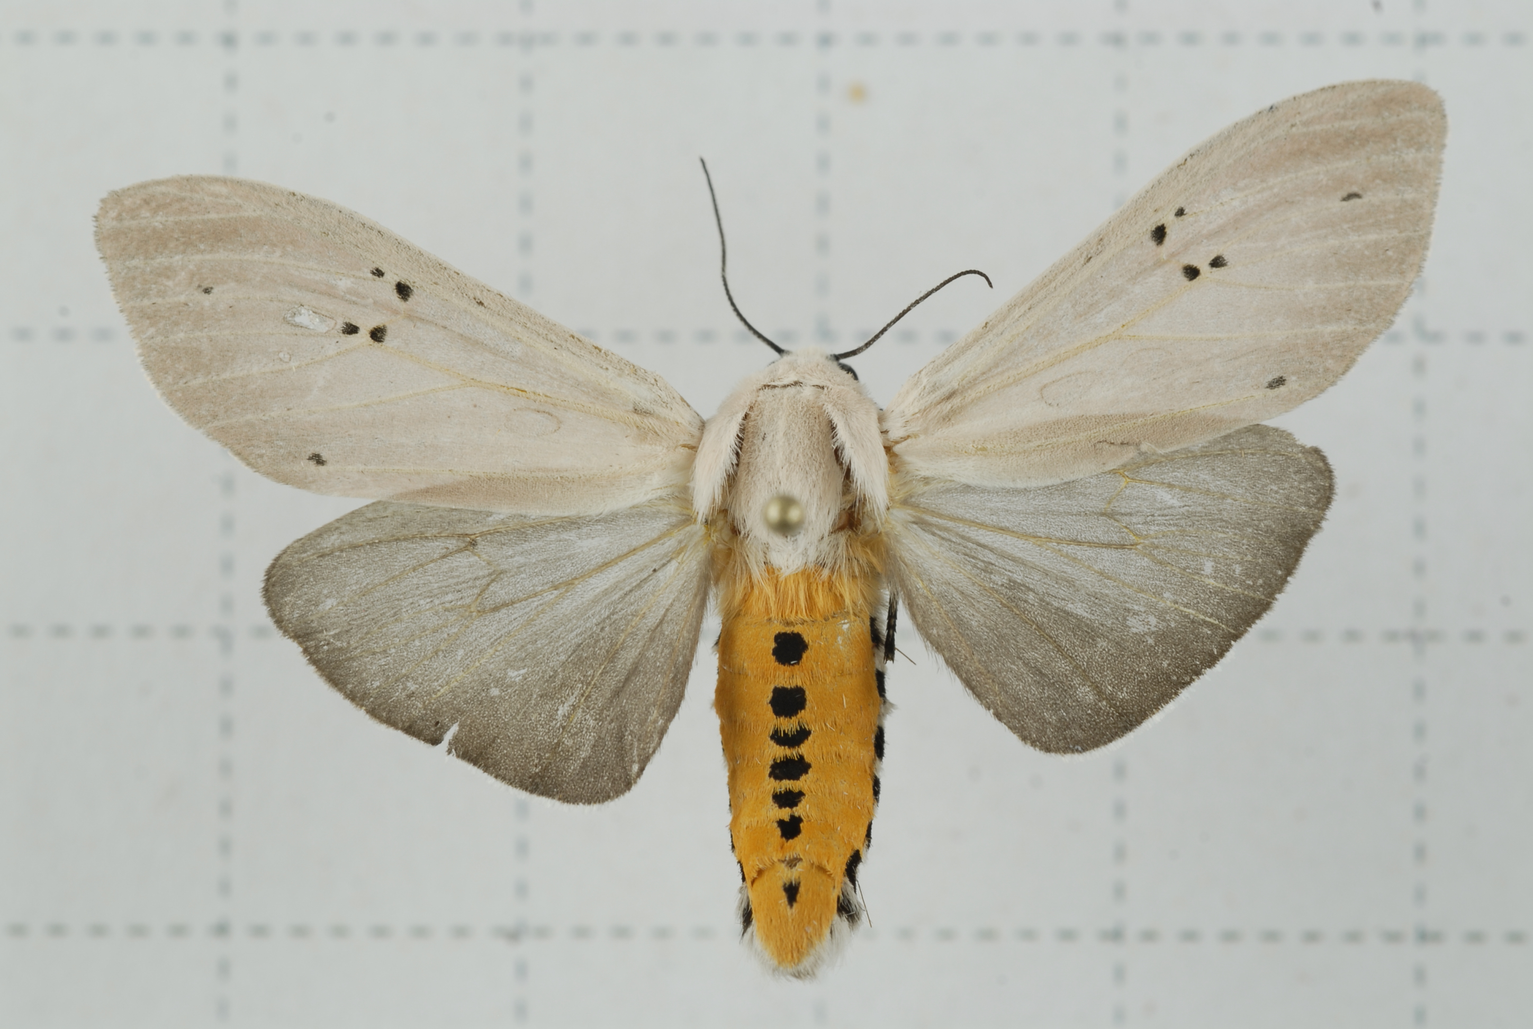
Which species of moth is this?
Creatonotos transiens koni
